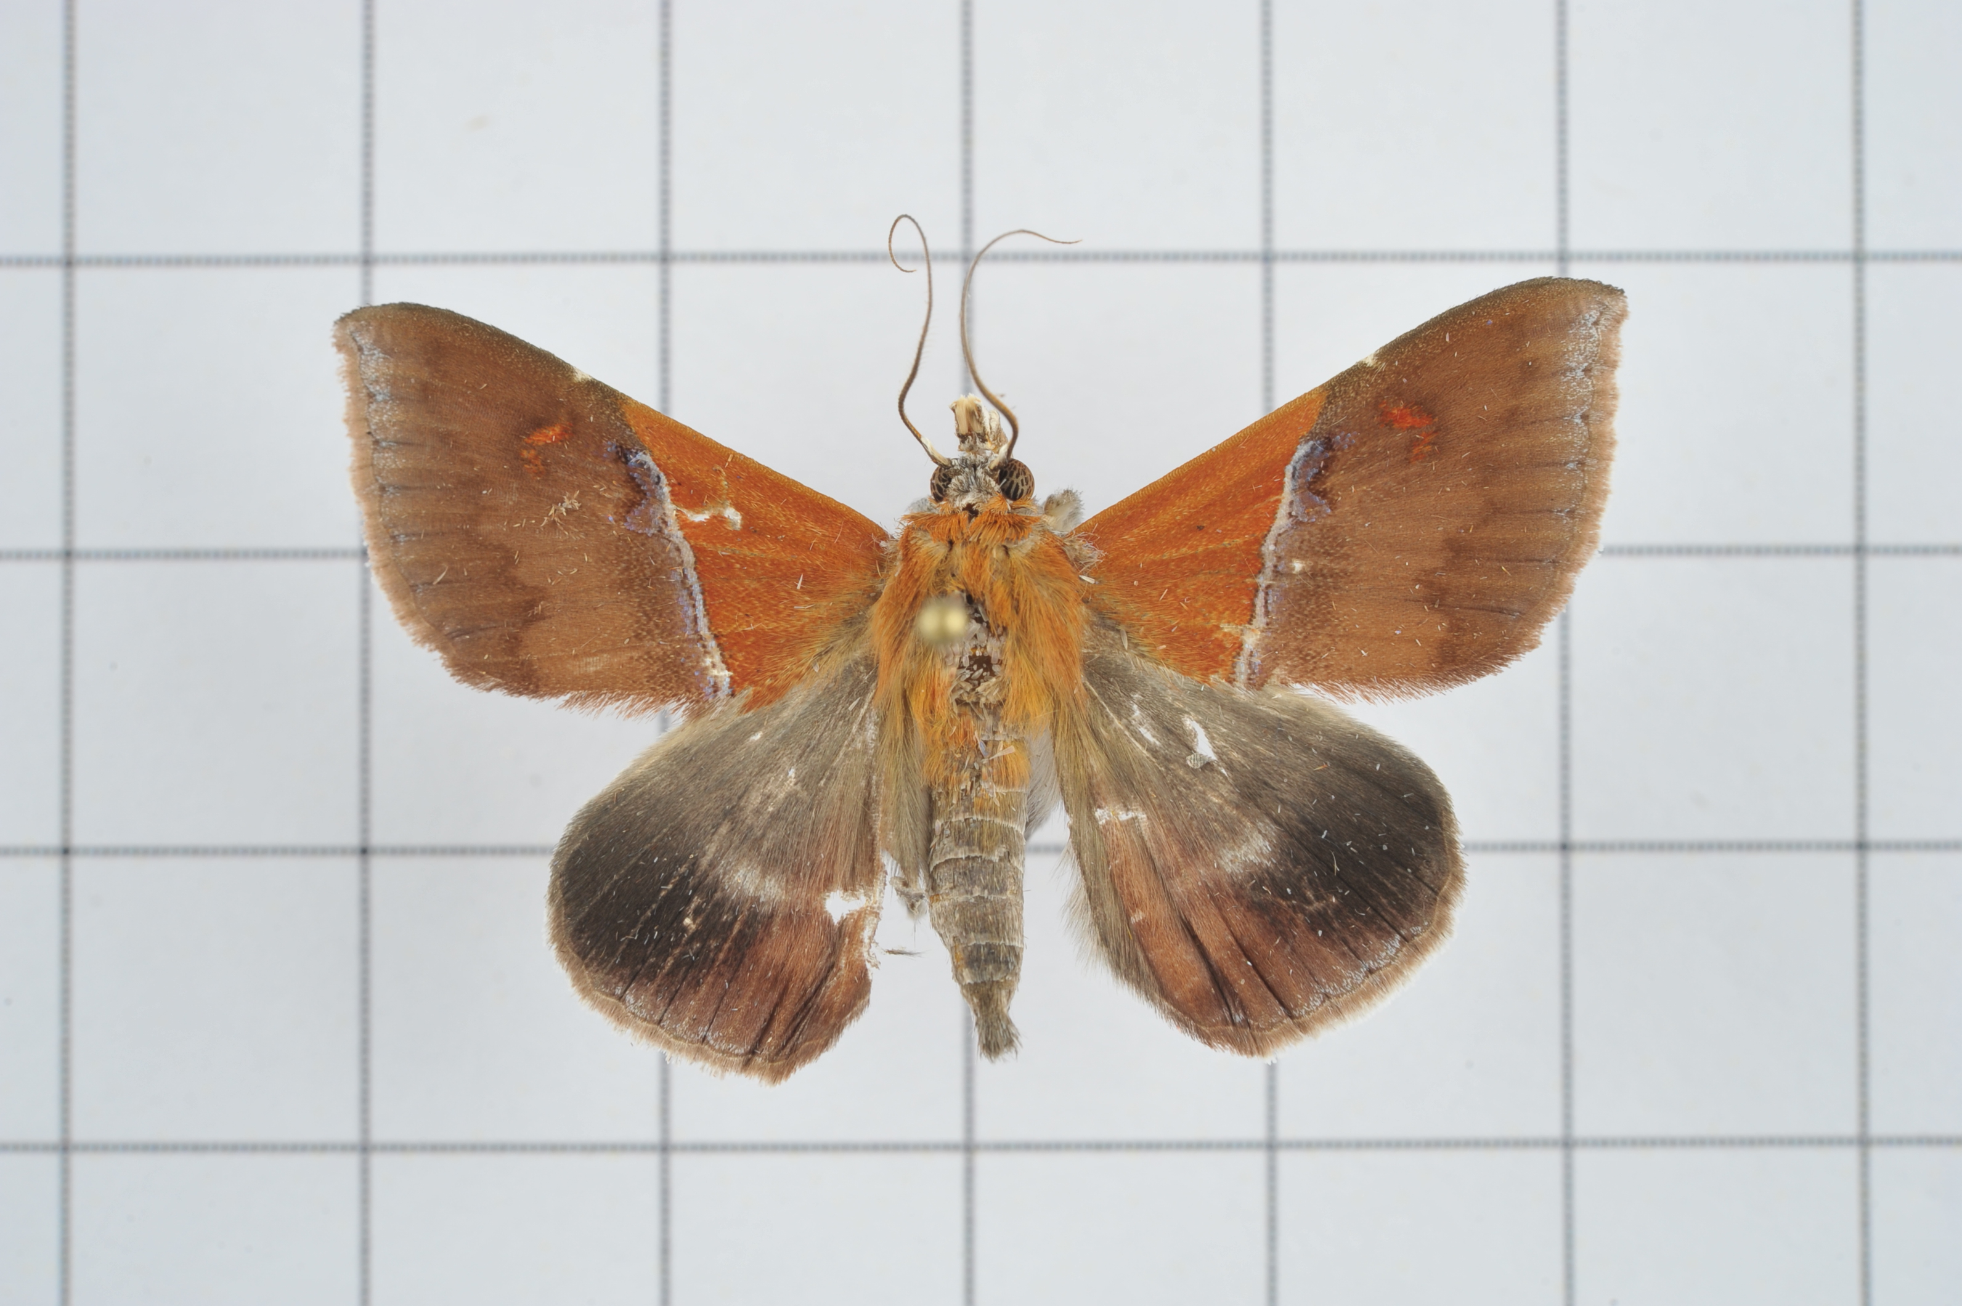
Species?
Sympis rufibasis
